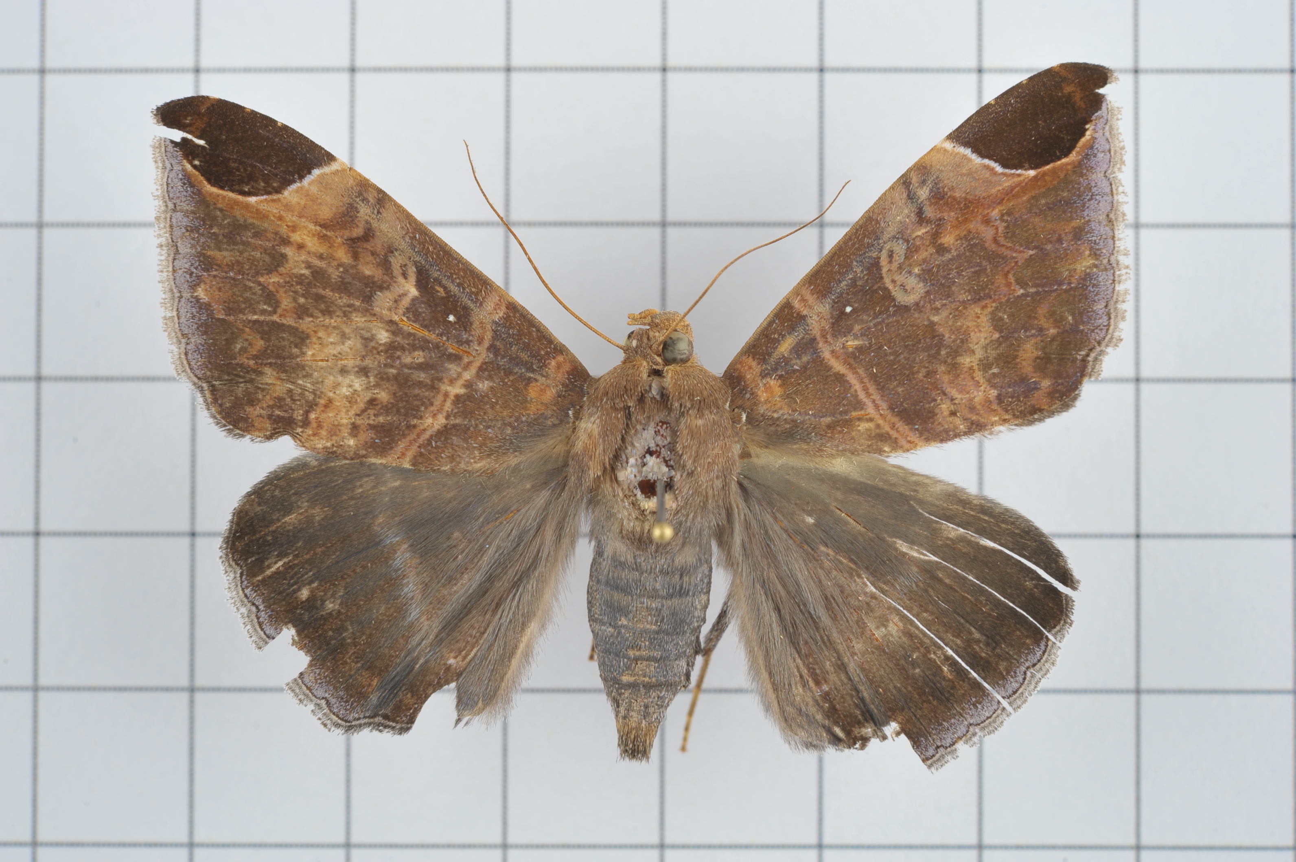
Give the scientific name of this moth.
Pindara illibata
